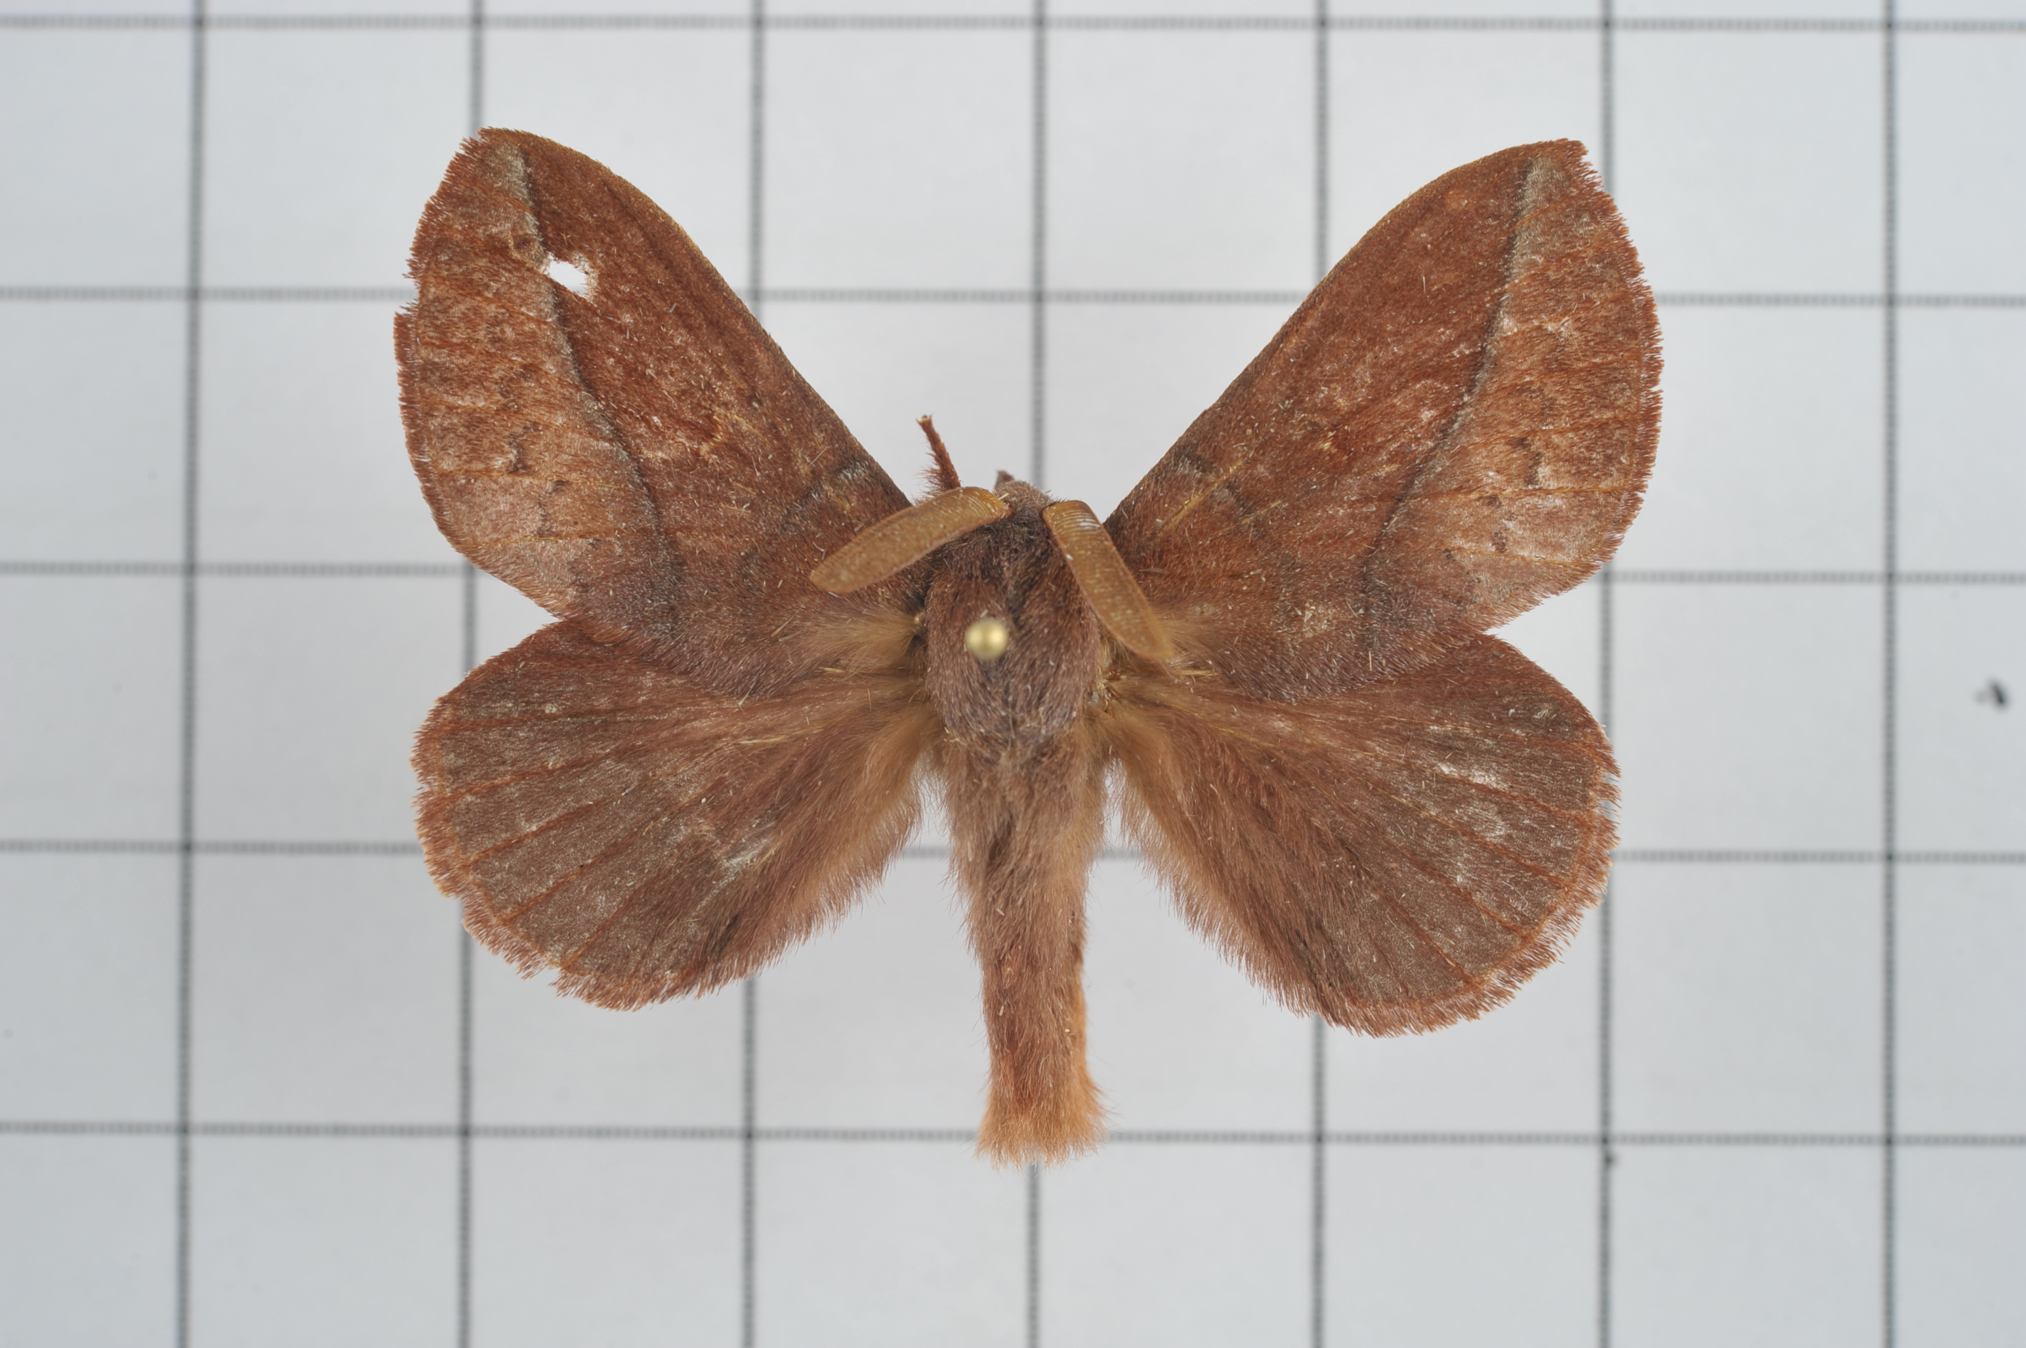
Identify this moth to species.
Euthrix orboy occasialis
